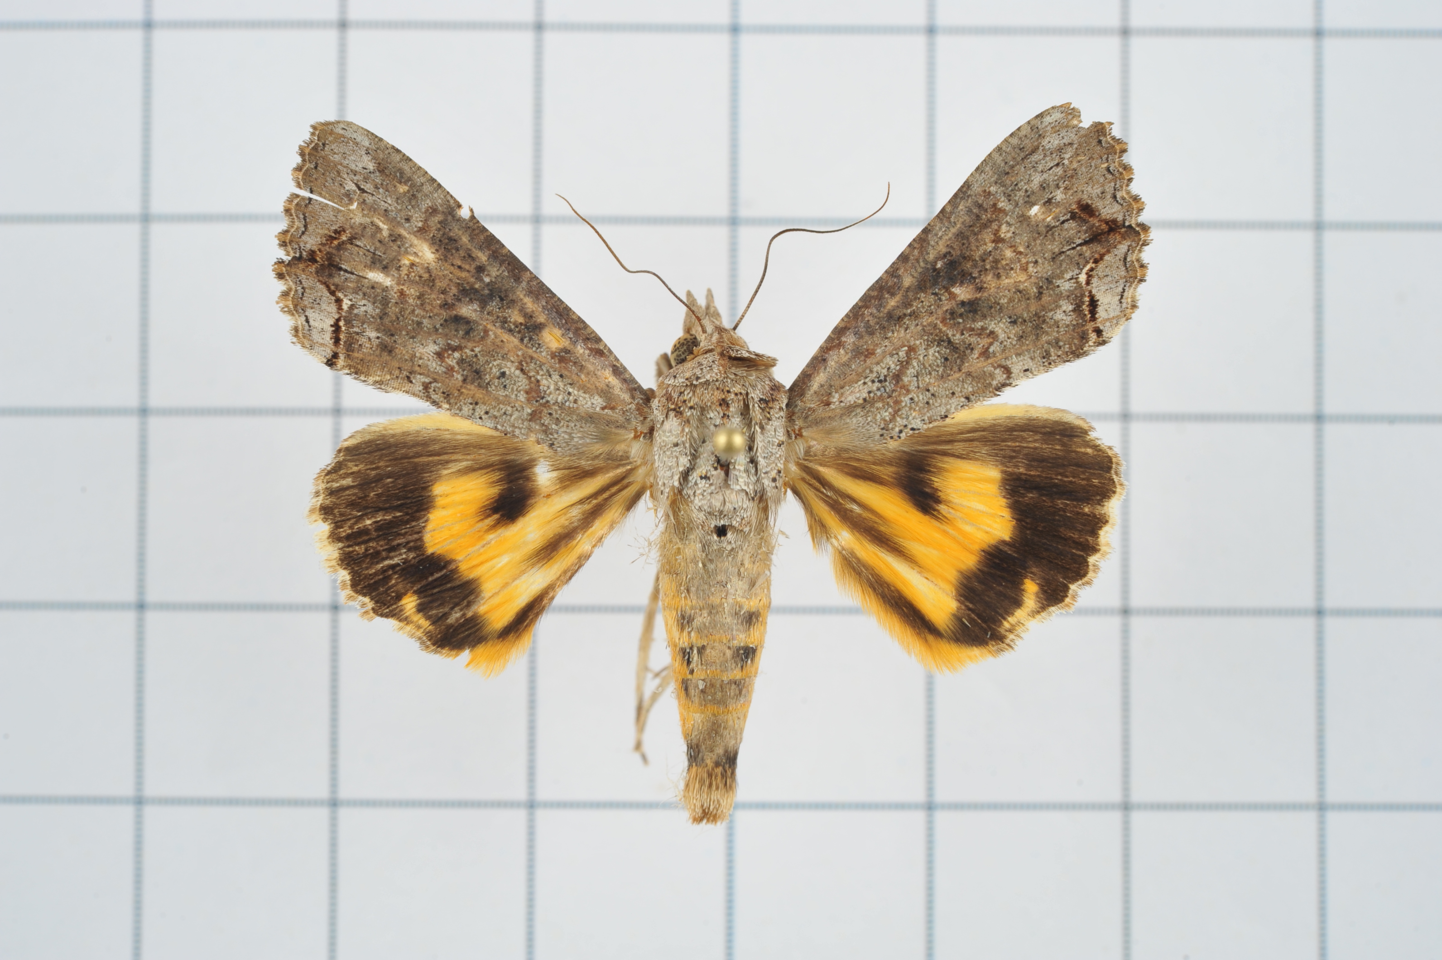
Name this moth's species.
Hypocala deflorata deflorata
